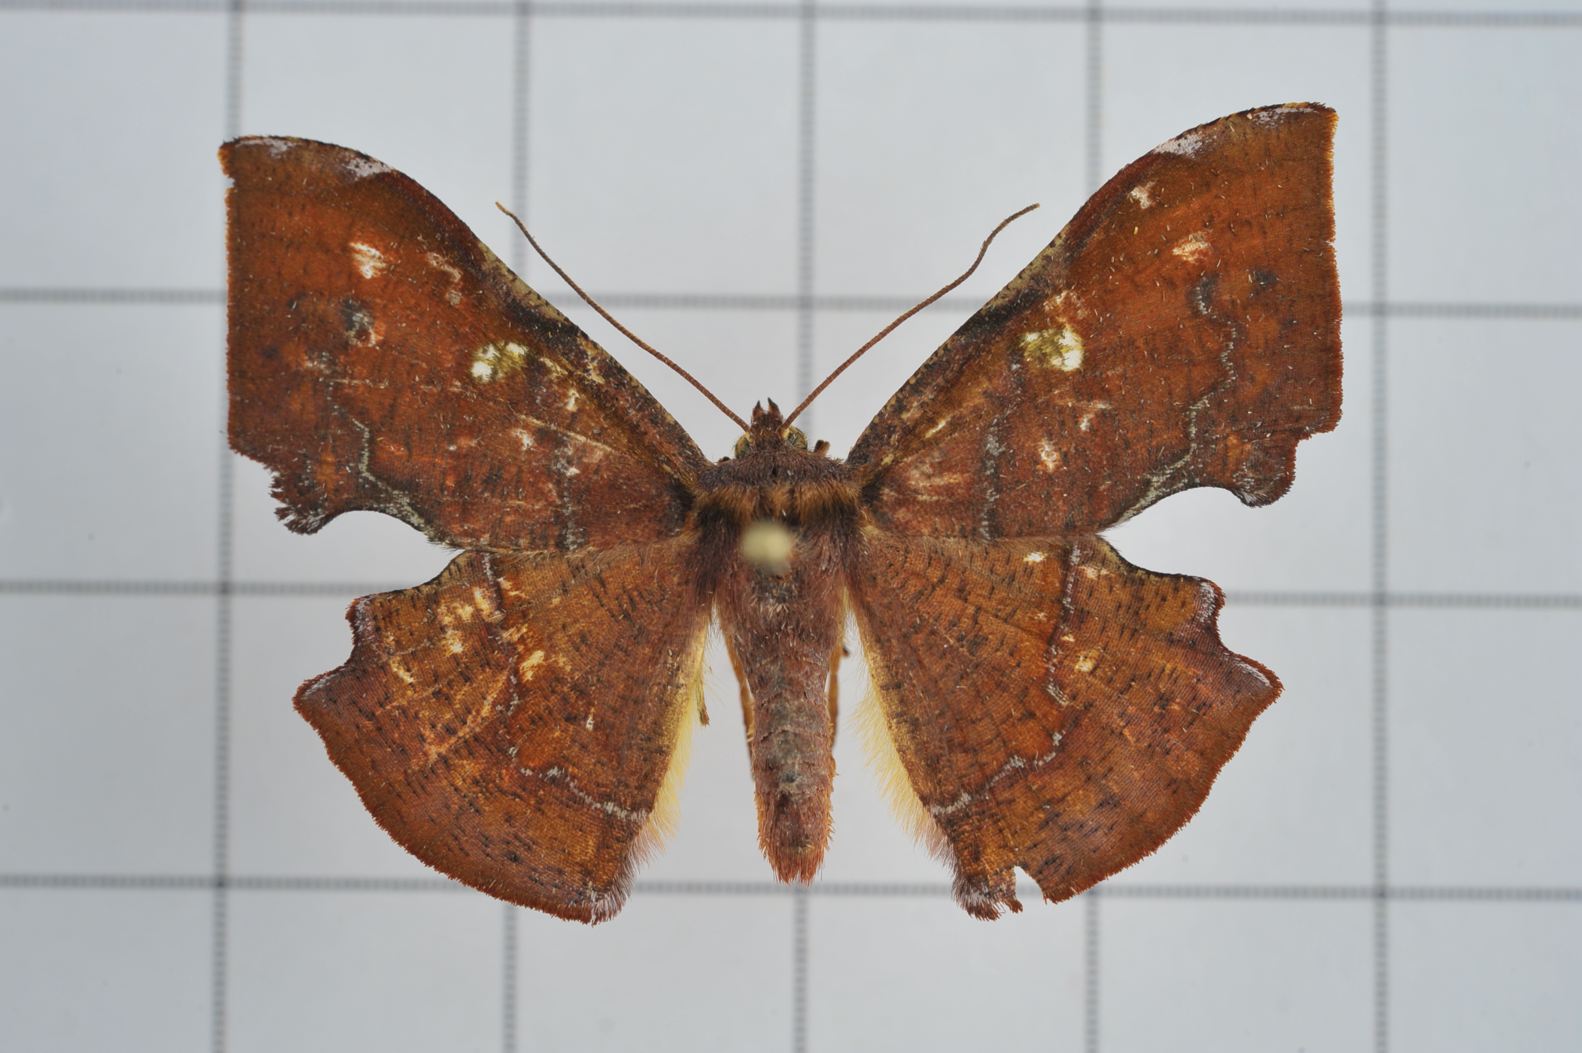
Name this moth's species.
Fascellina chromataria
